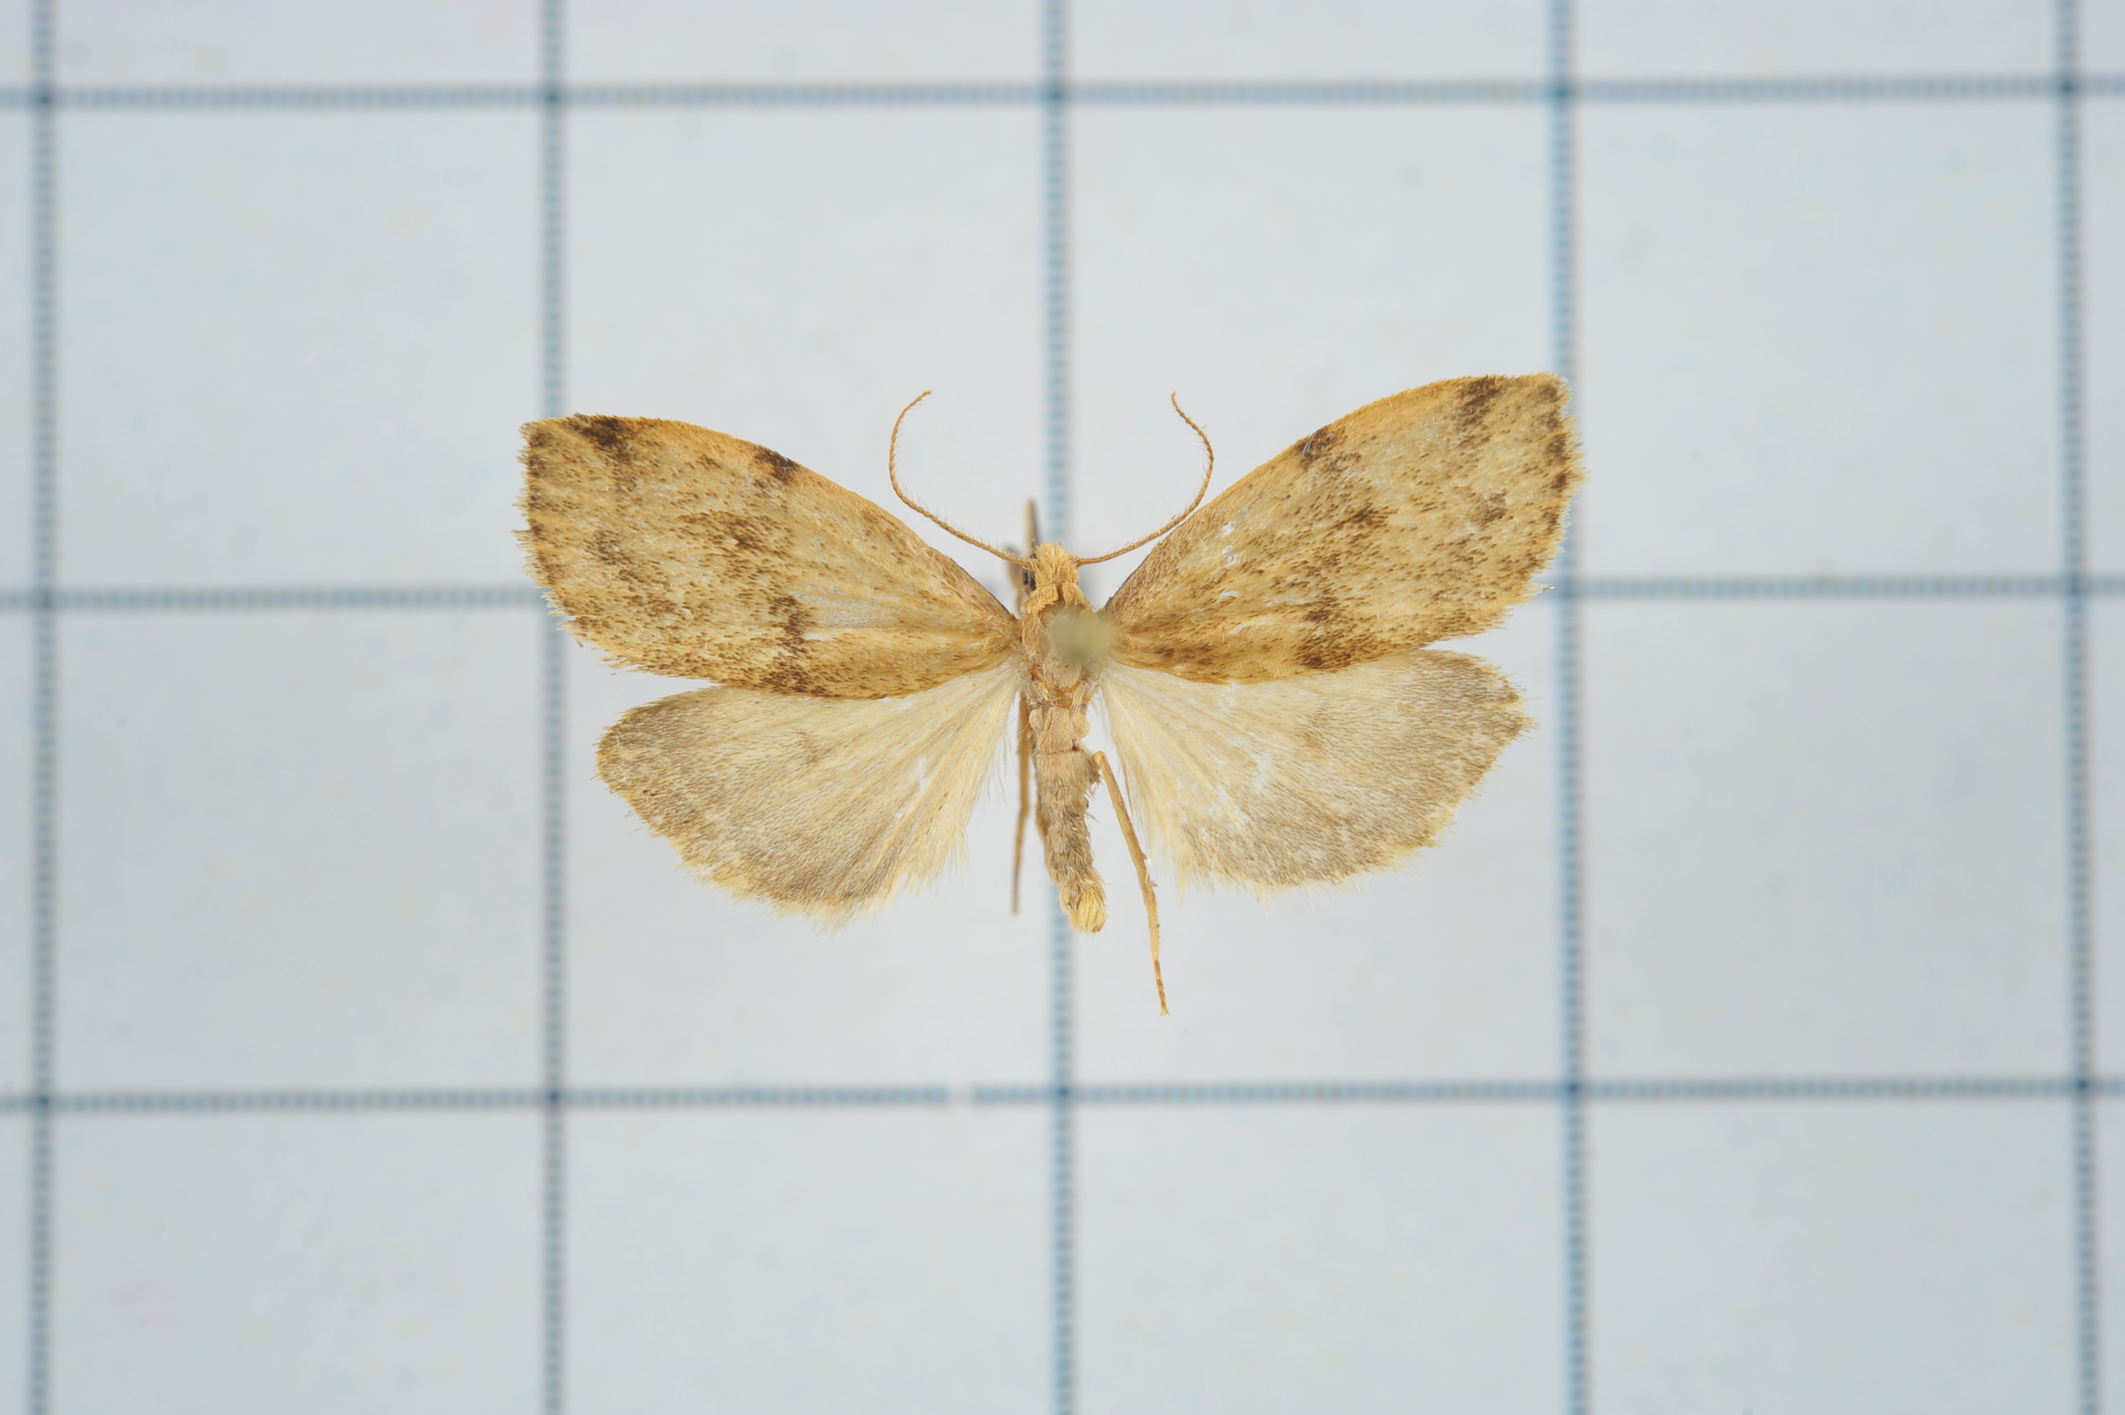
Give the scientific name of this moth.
Mithuna wilemani
